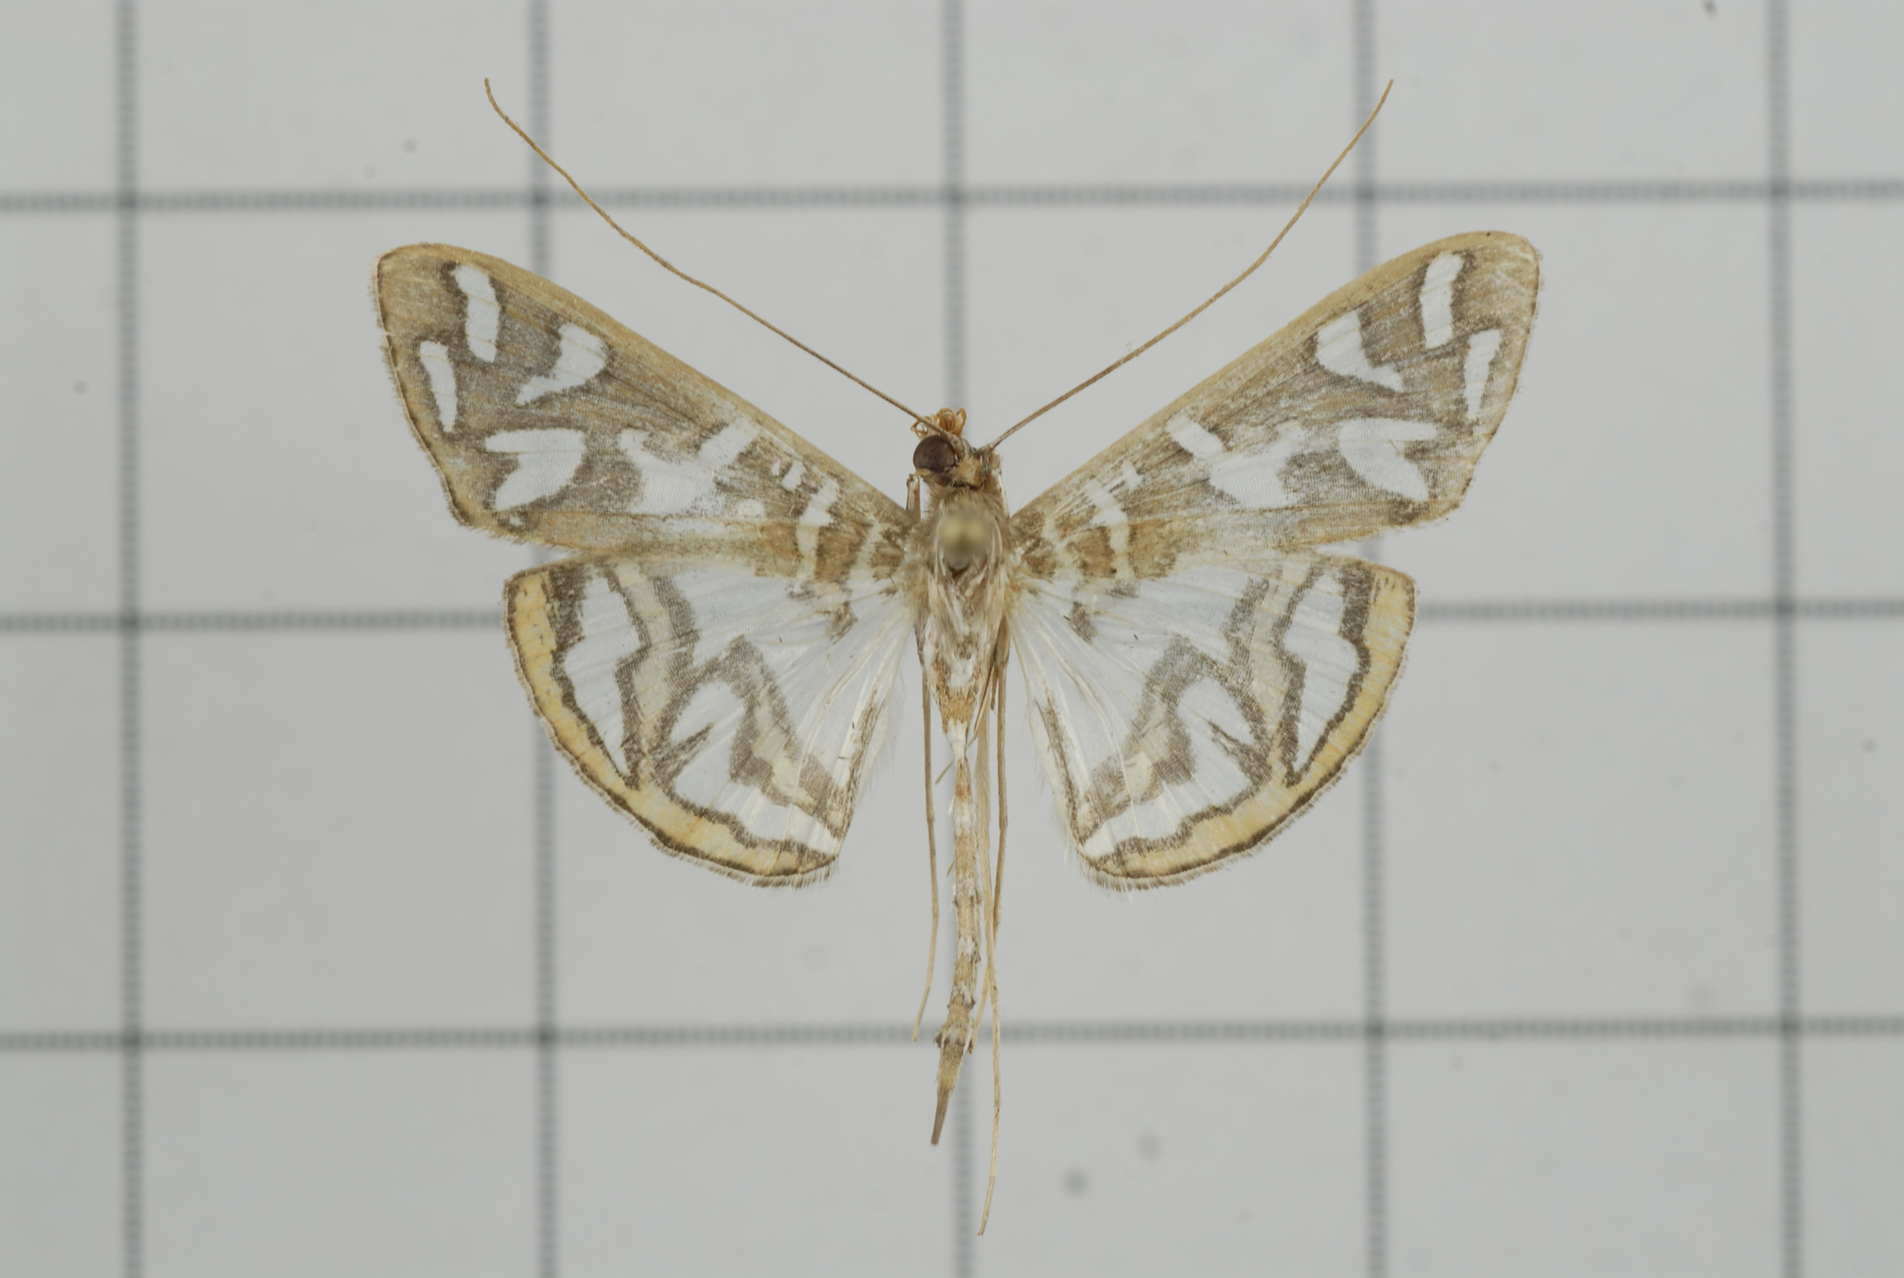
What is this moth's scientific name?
Nausinoe perspectata
